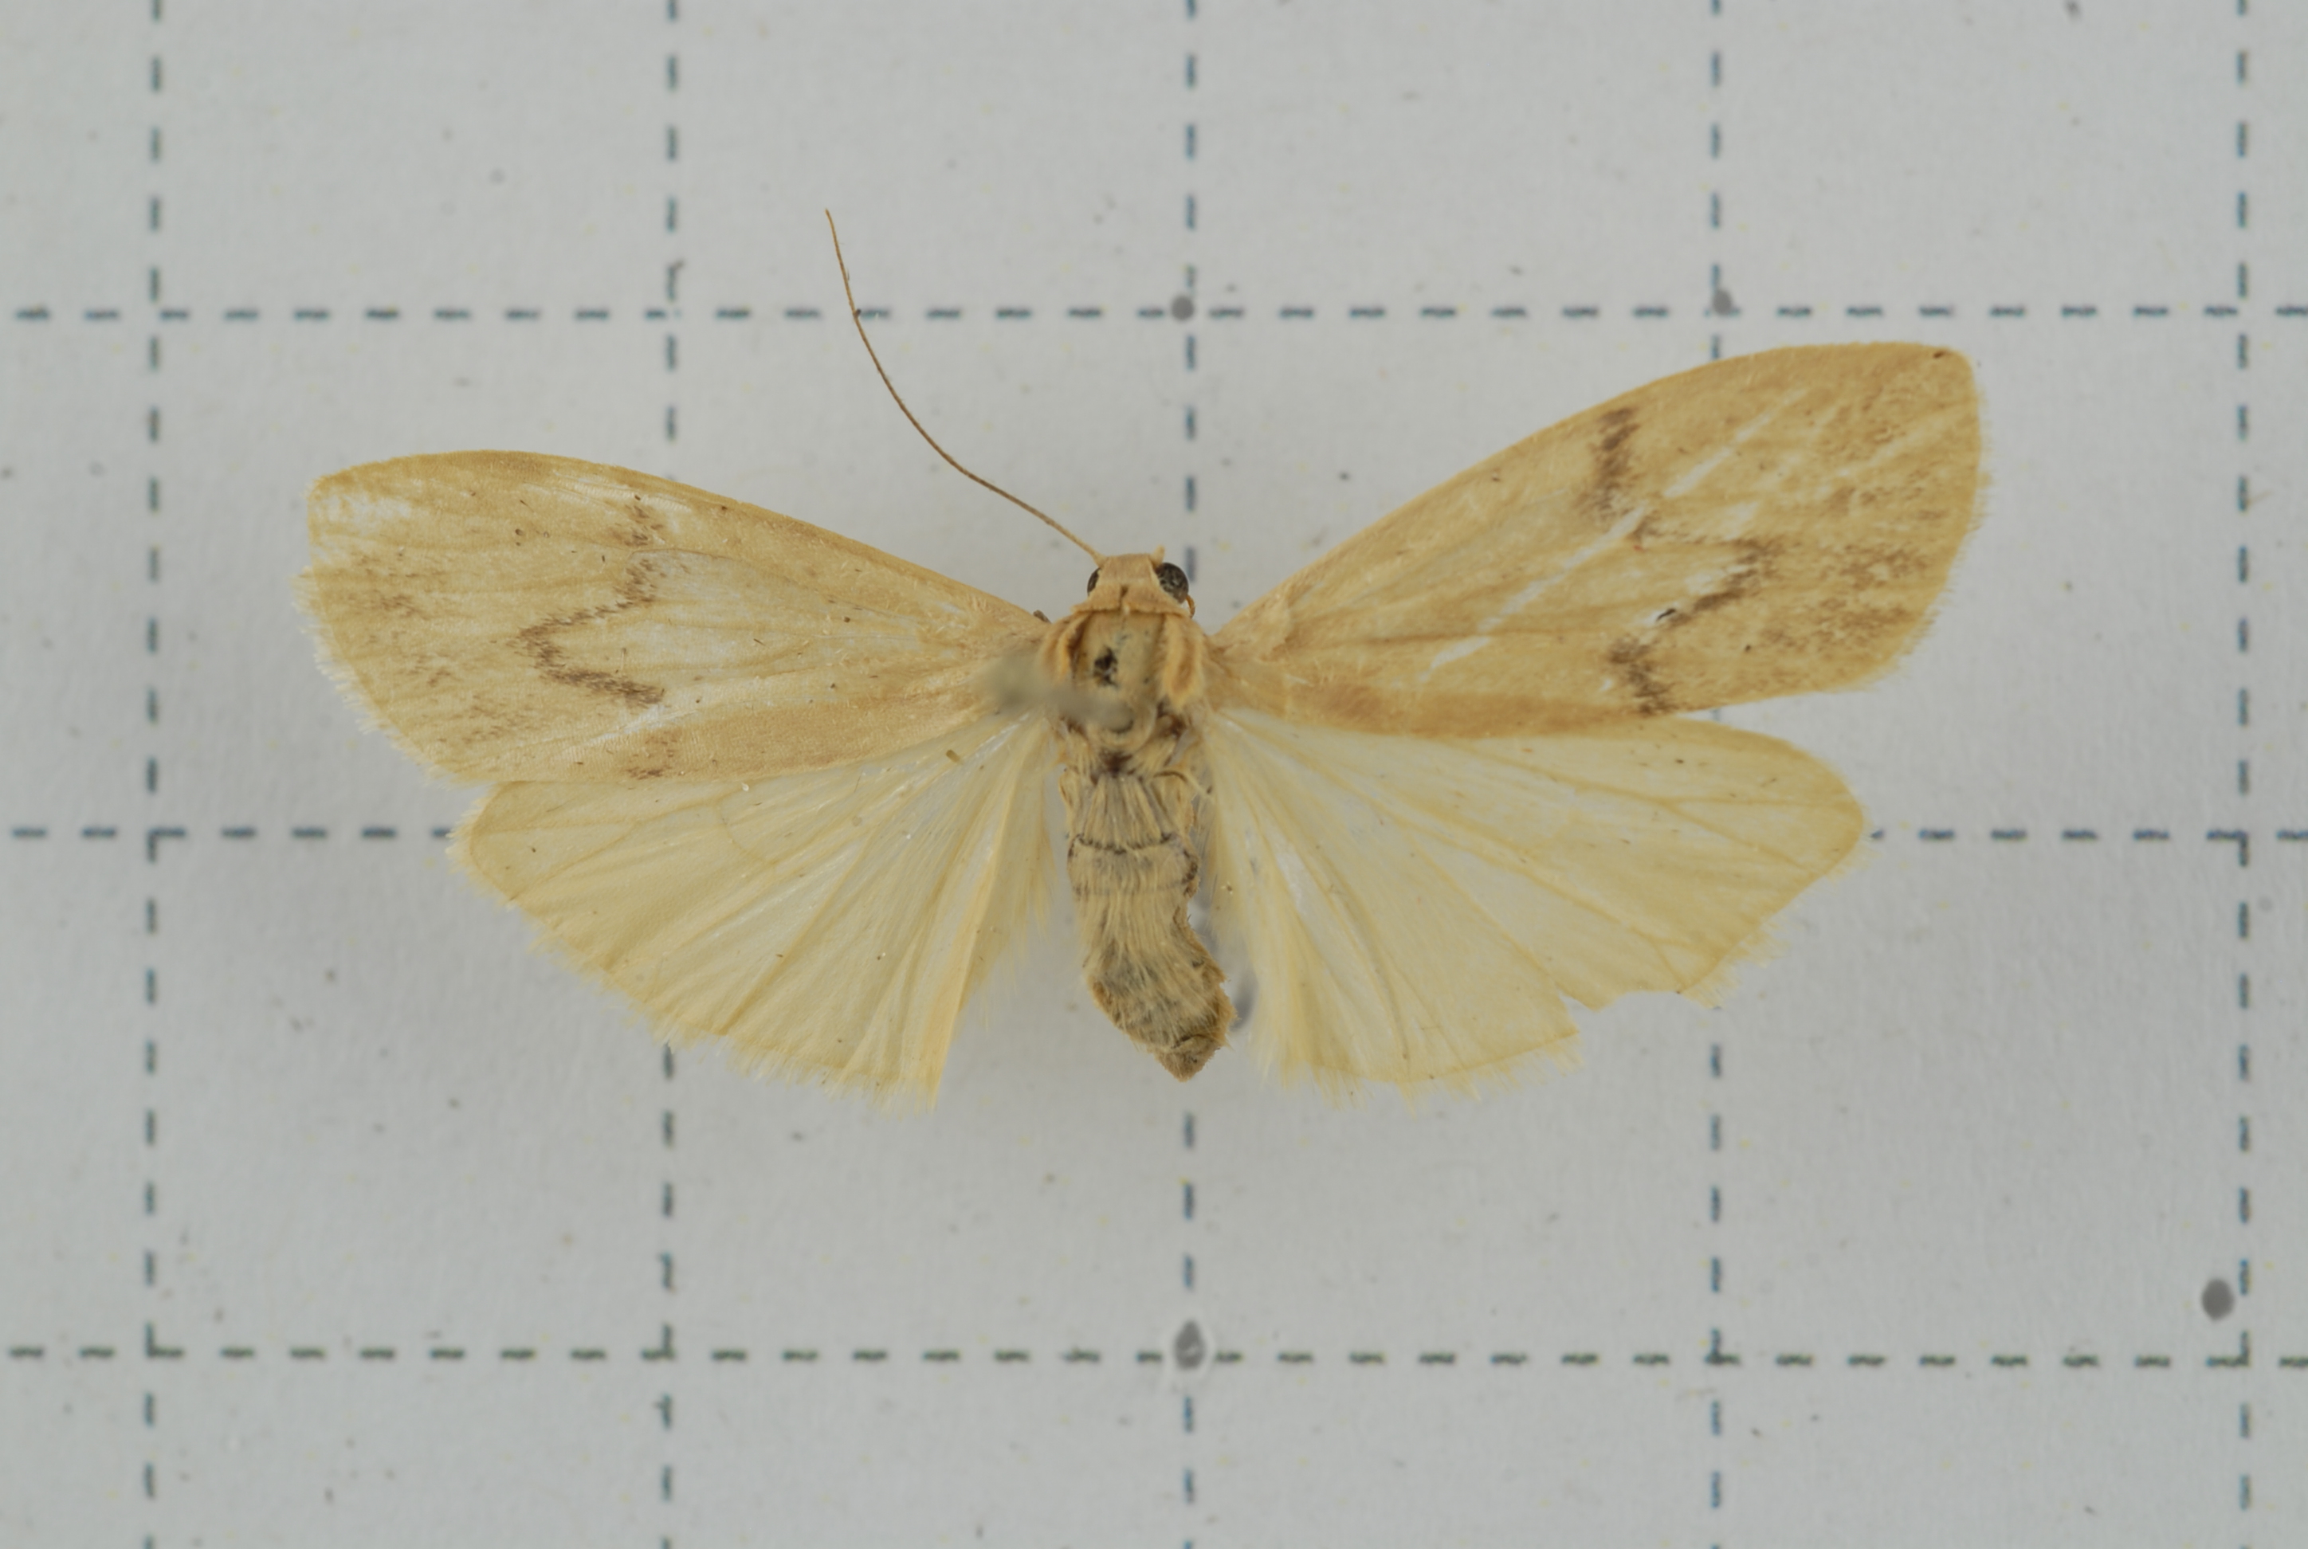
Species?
Teuloma tainebula
